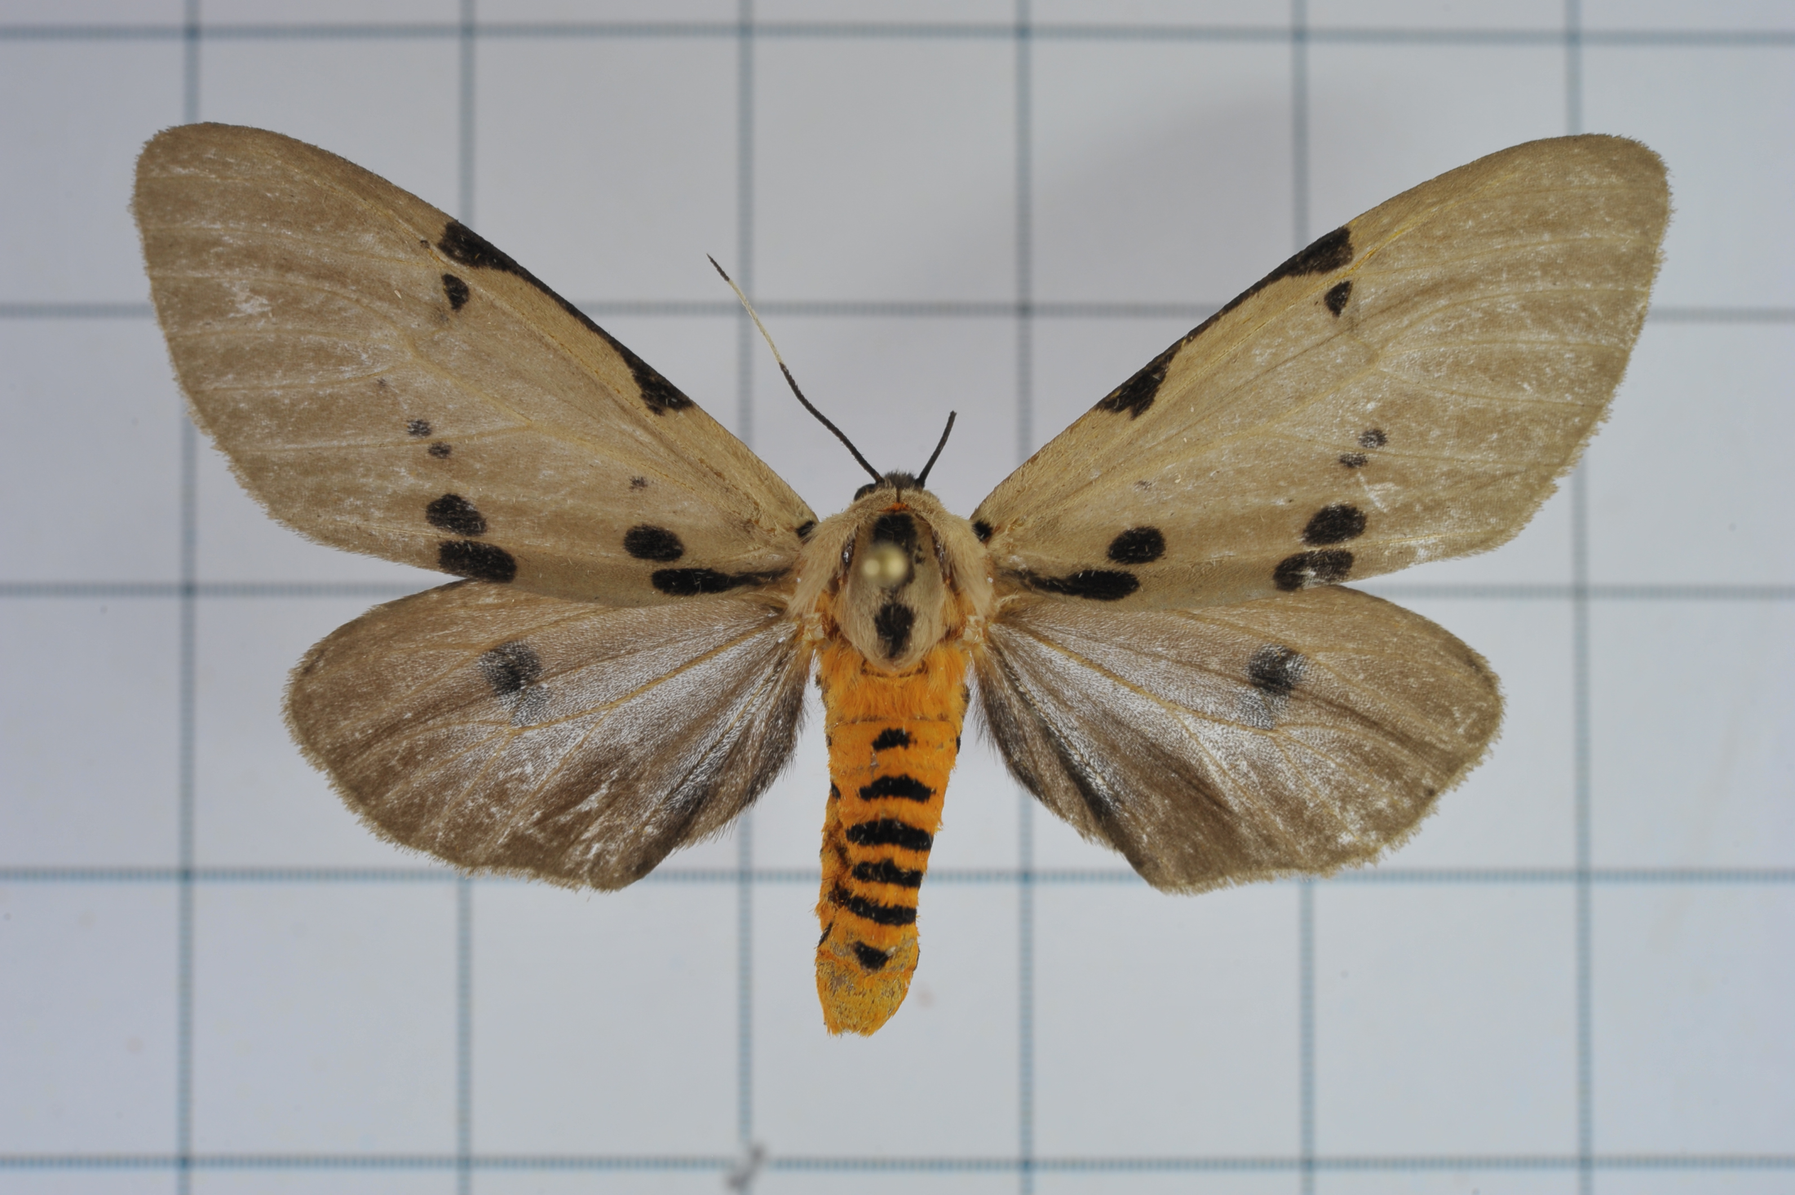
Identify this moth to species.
Amsactoides solitaria
